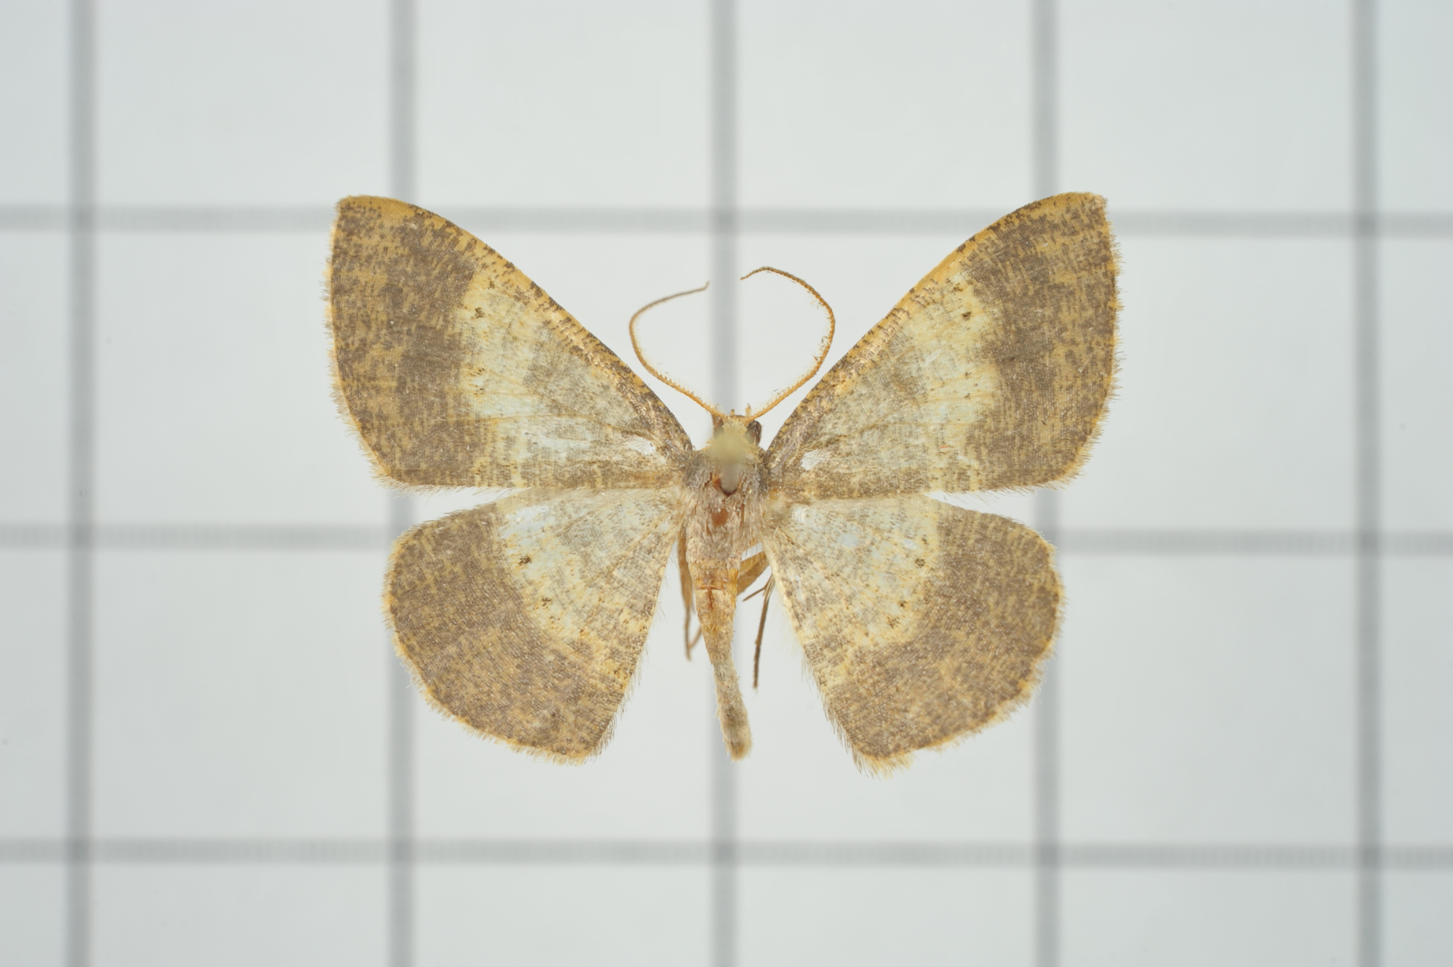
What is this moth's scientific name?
Peratophyga grata stuningi
